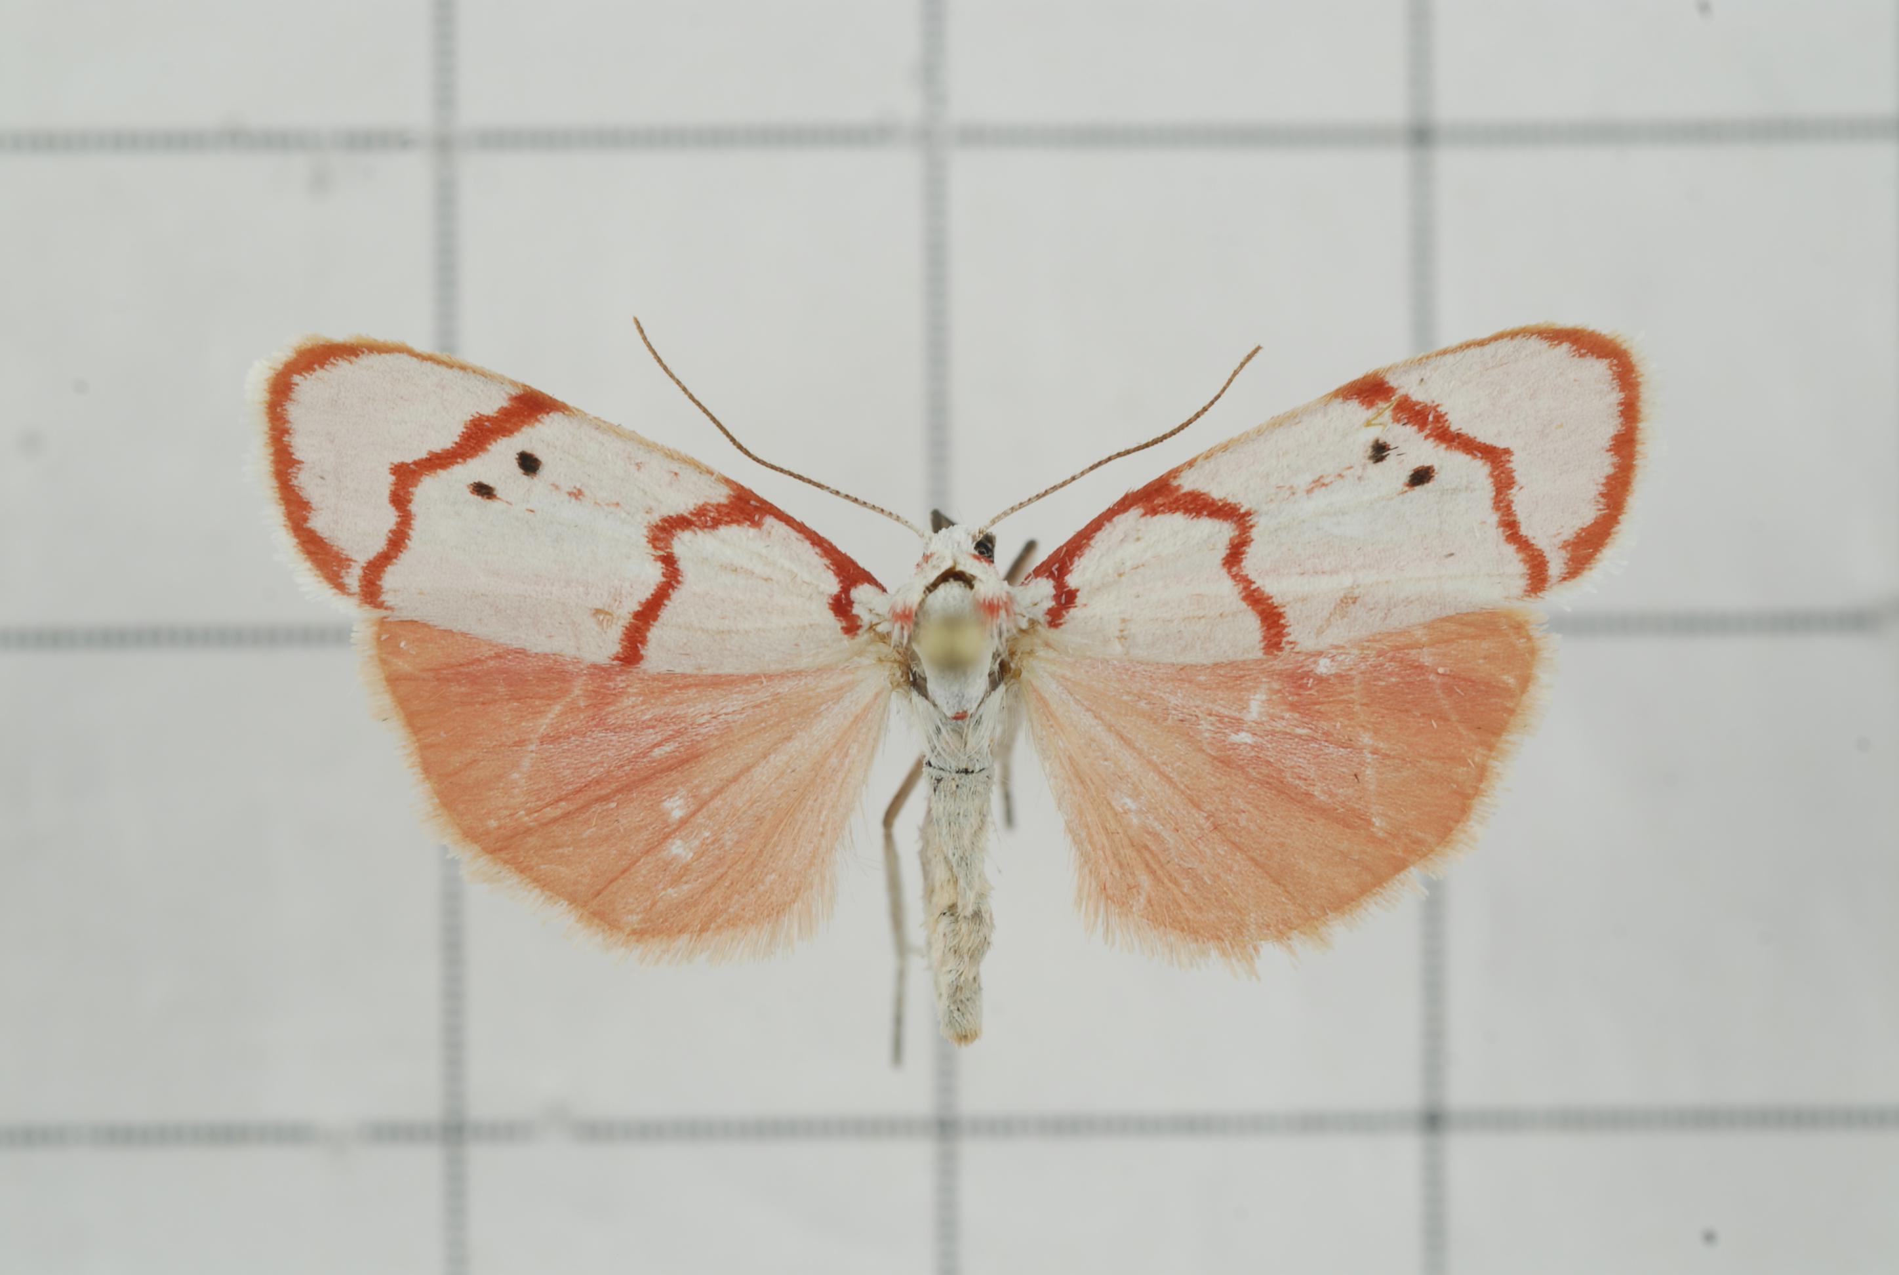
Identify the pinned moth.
Cyana sanguinea
